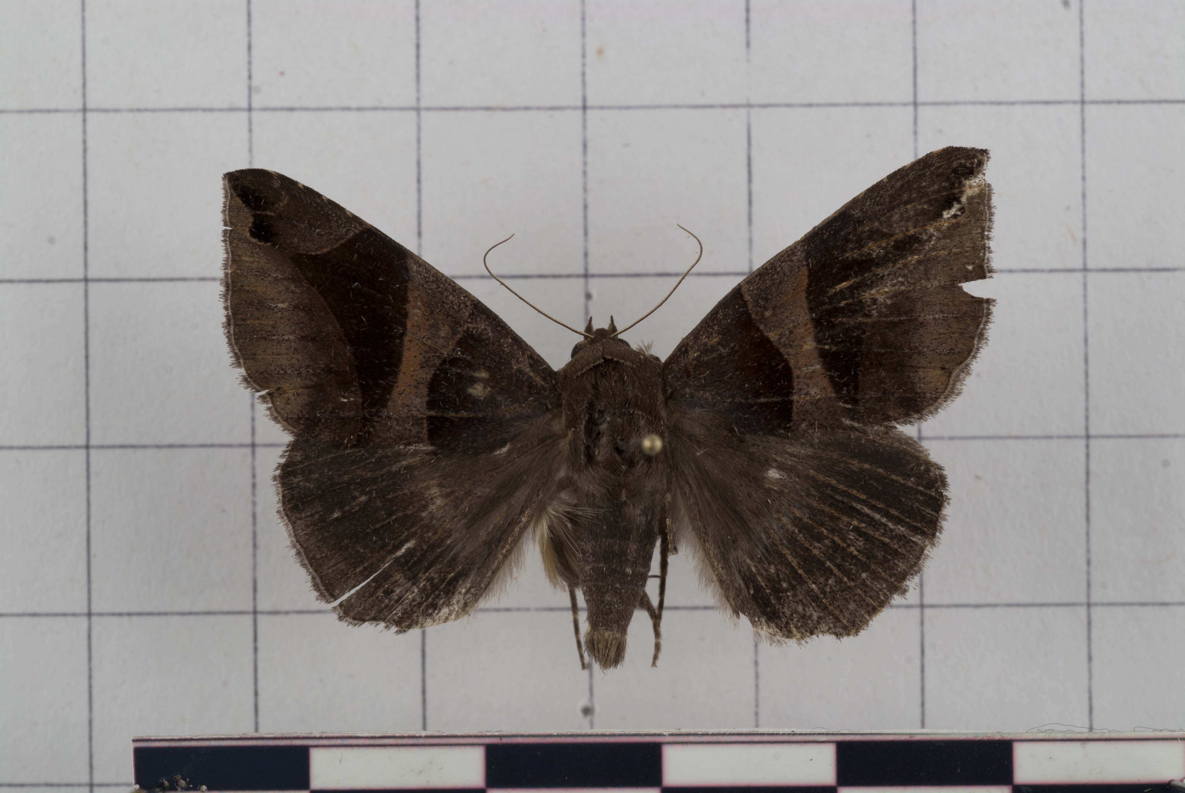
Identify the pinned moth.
Bastilla arcuata
